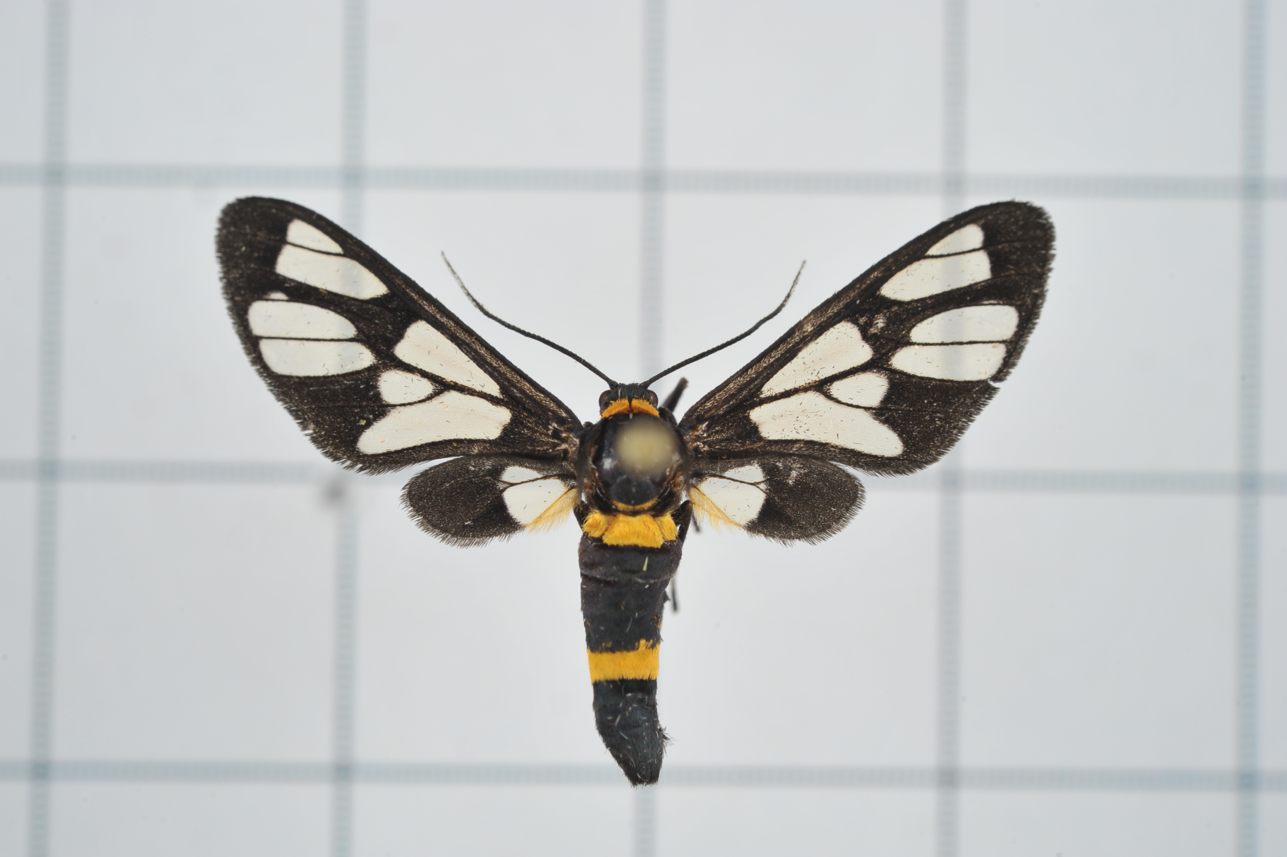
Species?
Syntomoides imaon
